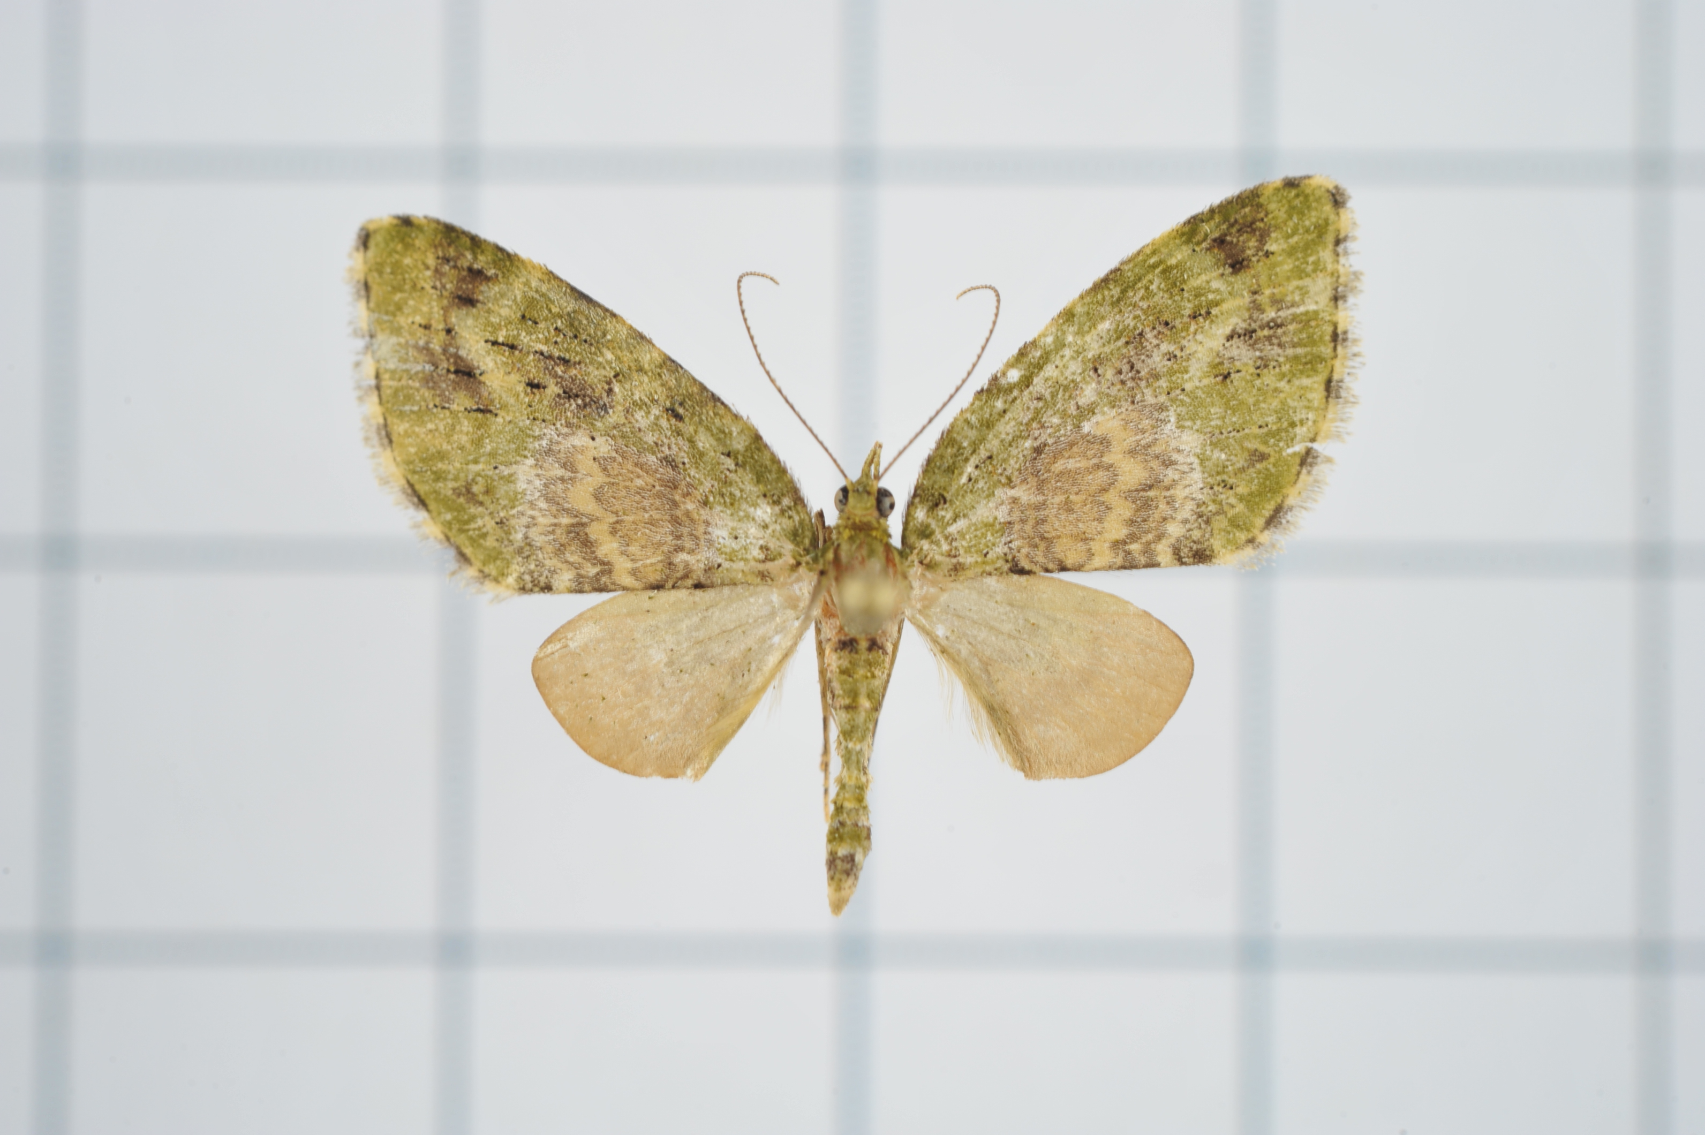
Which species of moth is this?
Chloroclystis blanda
